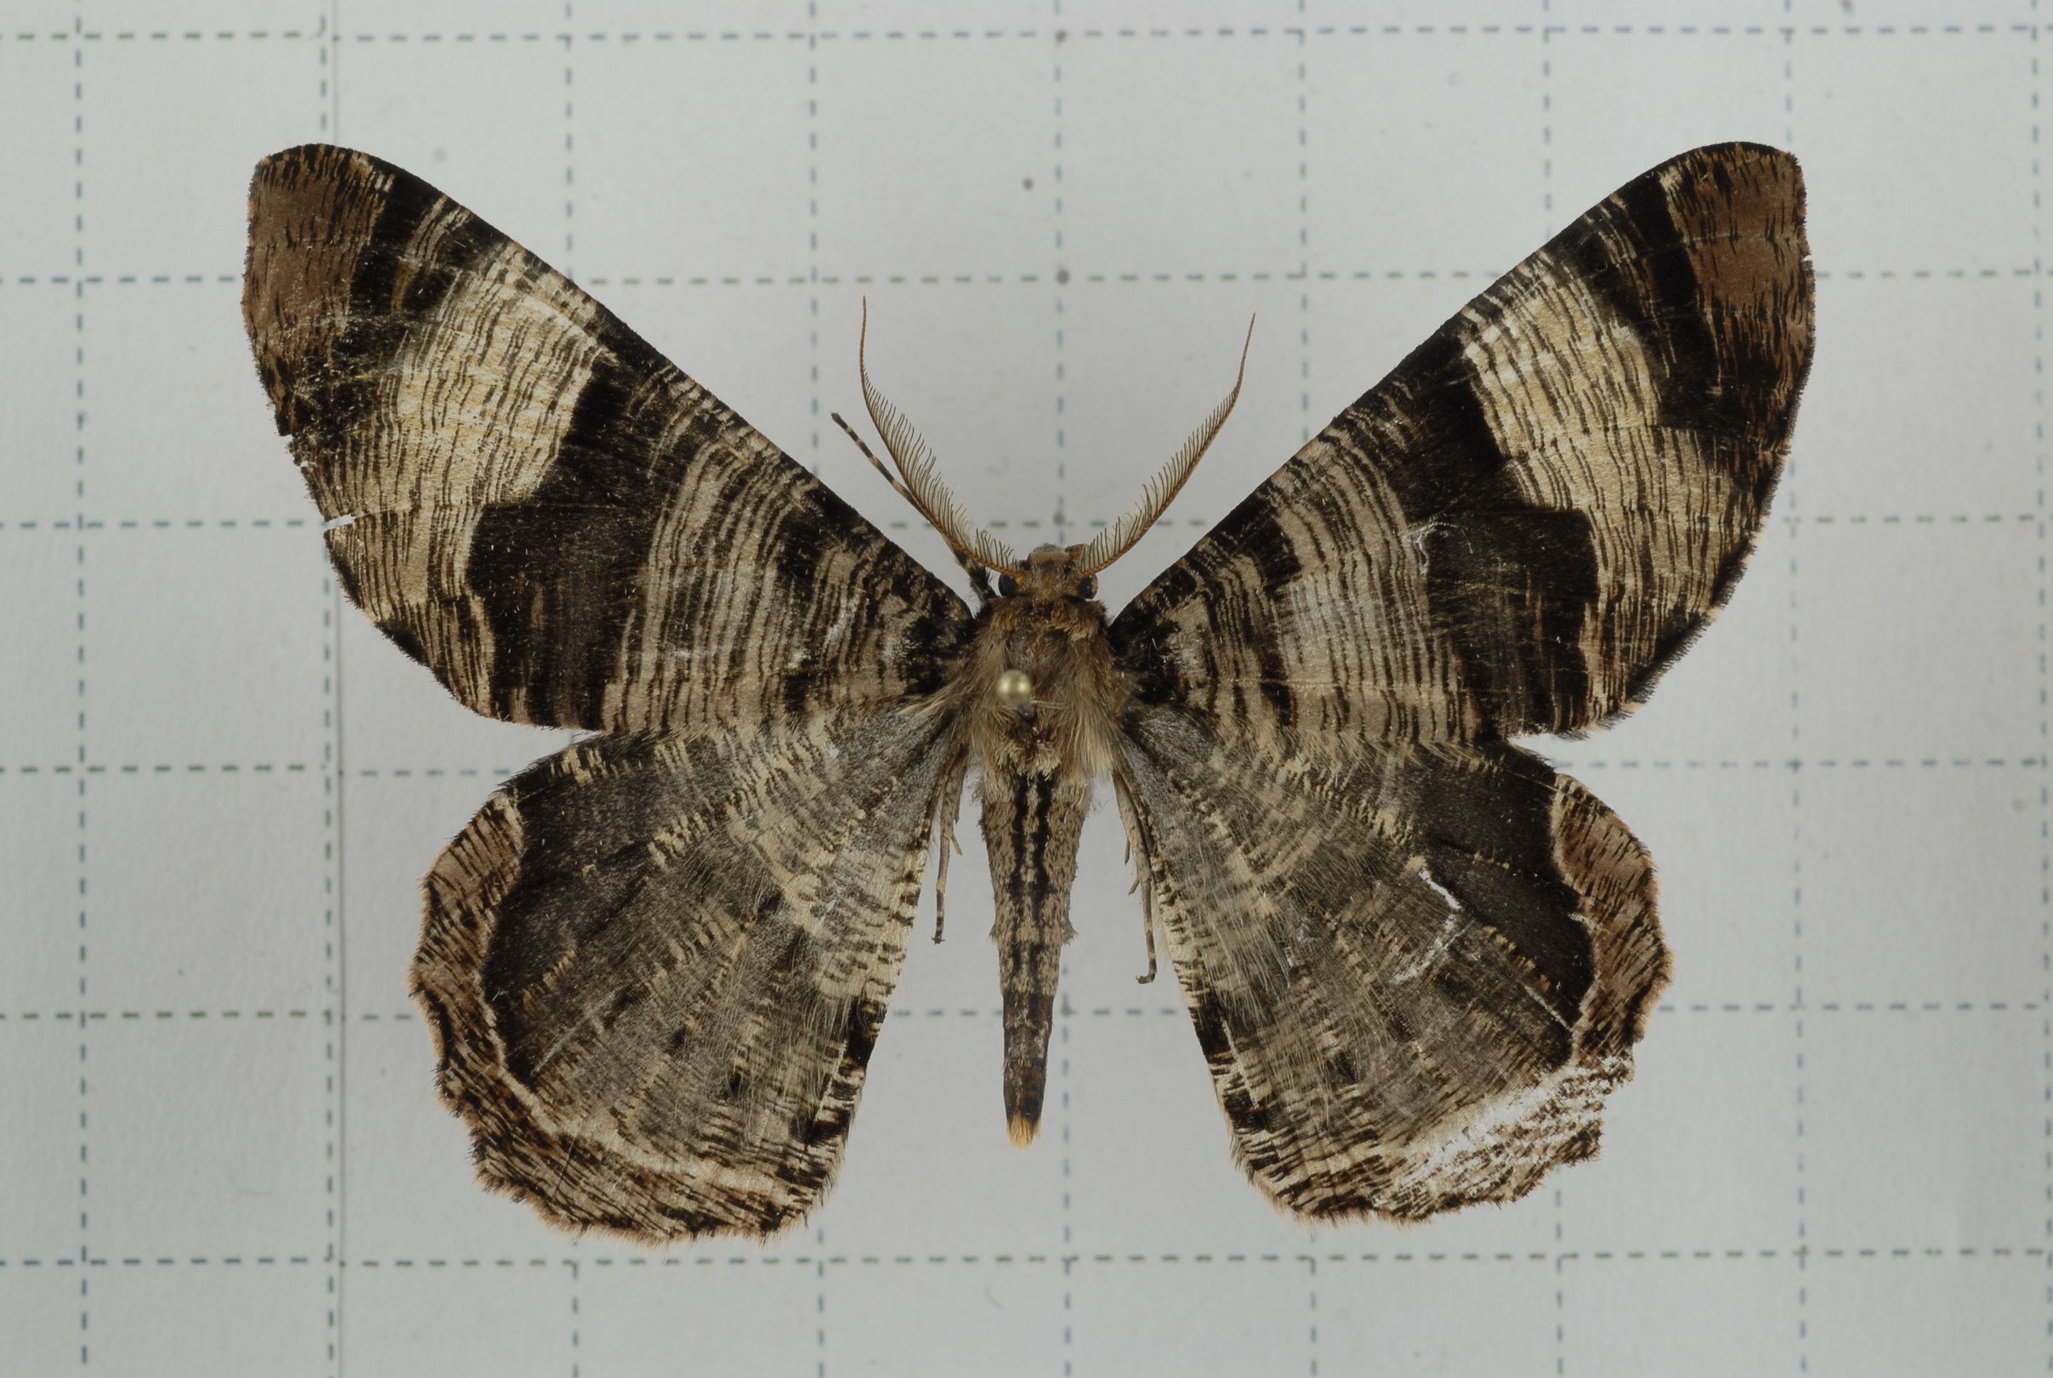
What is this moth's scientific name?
Xandrames latiferaria curvistriga
